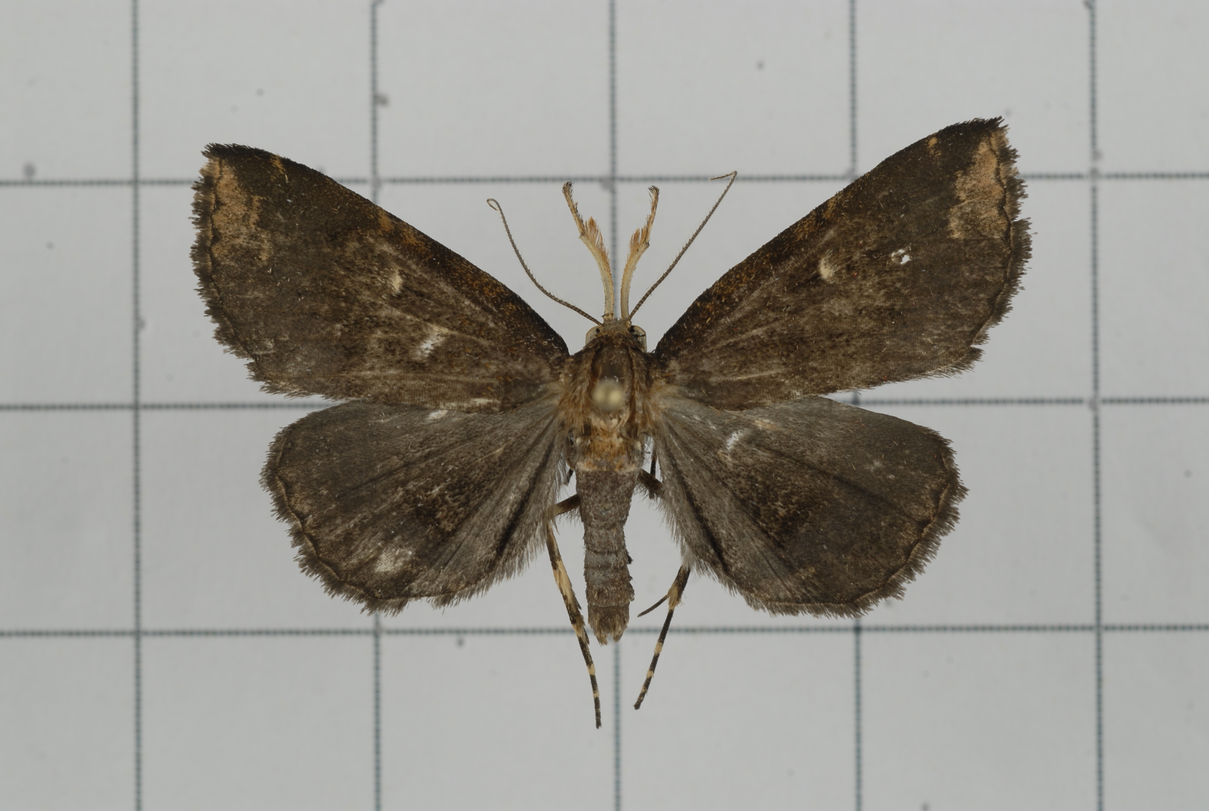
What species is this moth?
Adrapsa quadrilinealis
